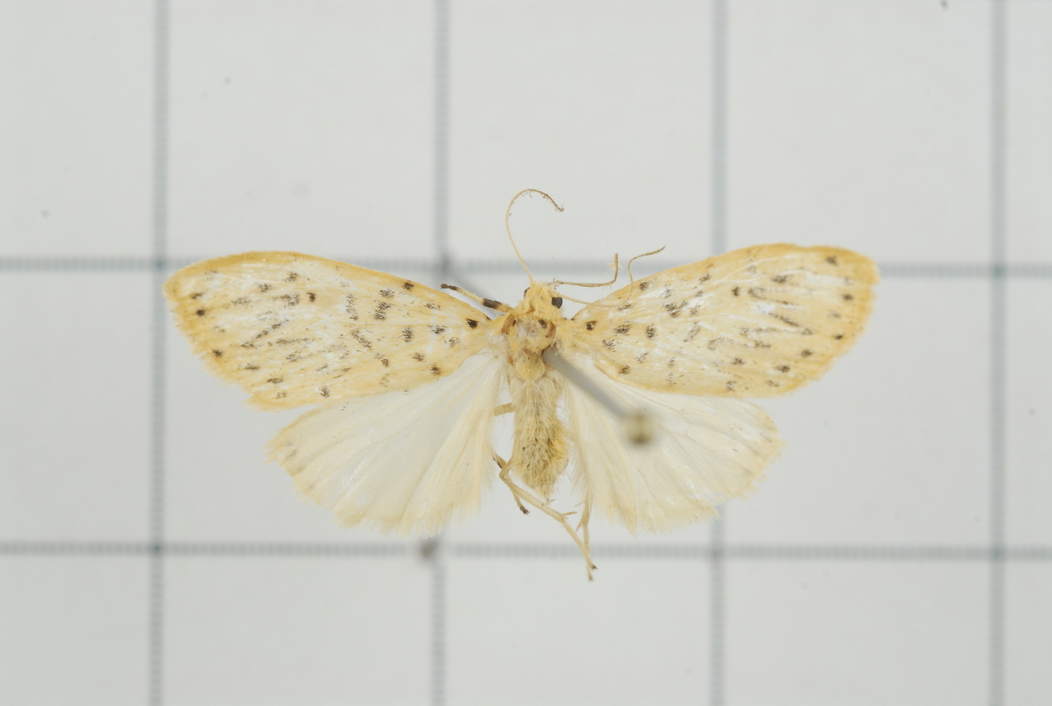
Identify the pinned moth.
Huangilene kutzscheri
